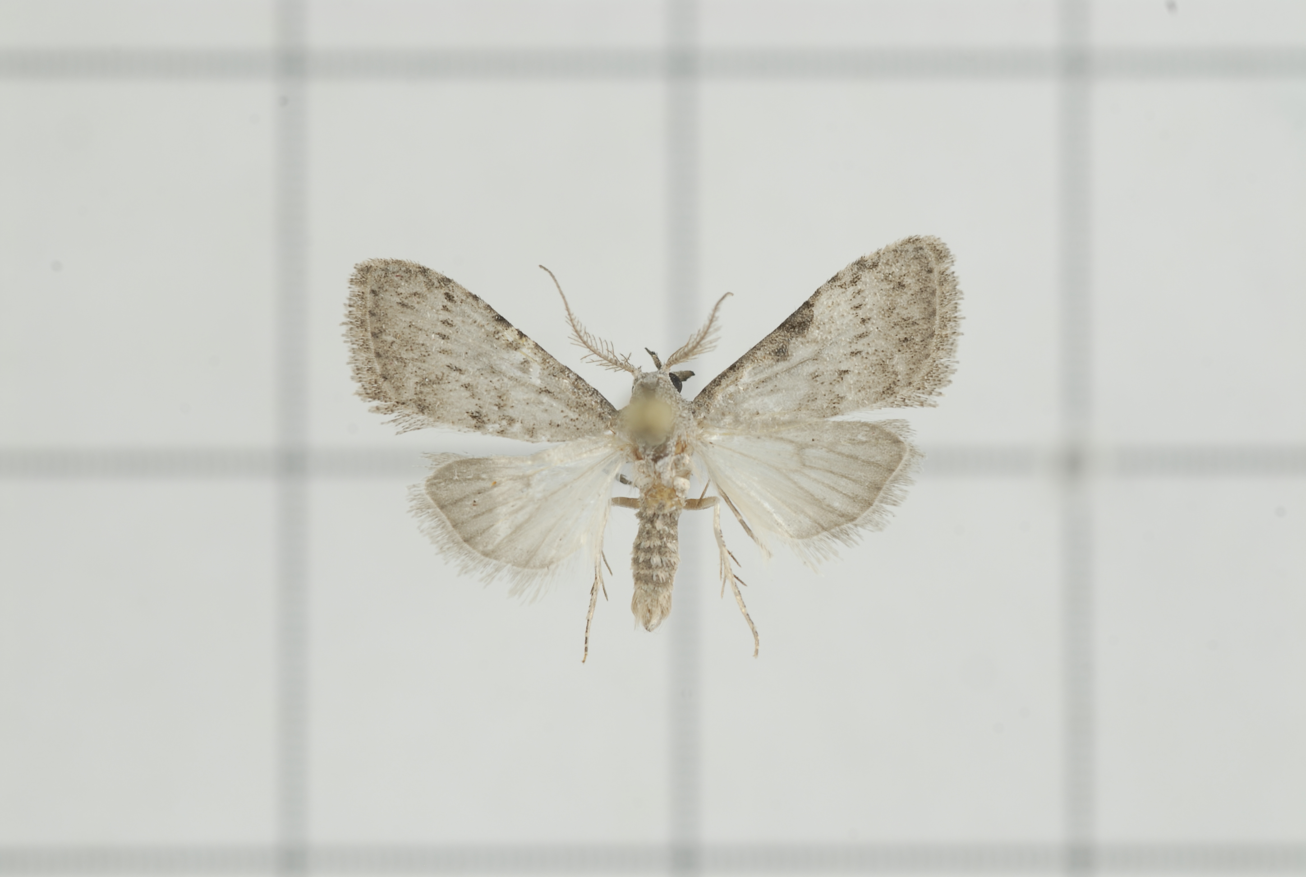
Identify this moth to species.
Nola tristicta
